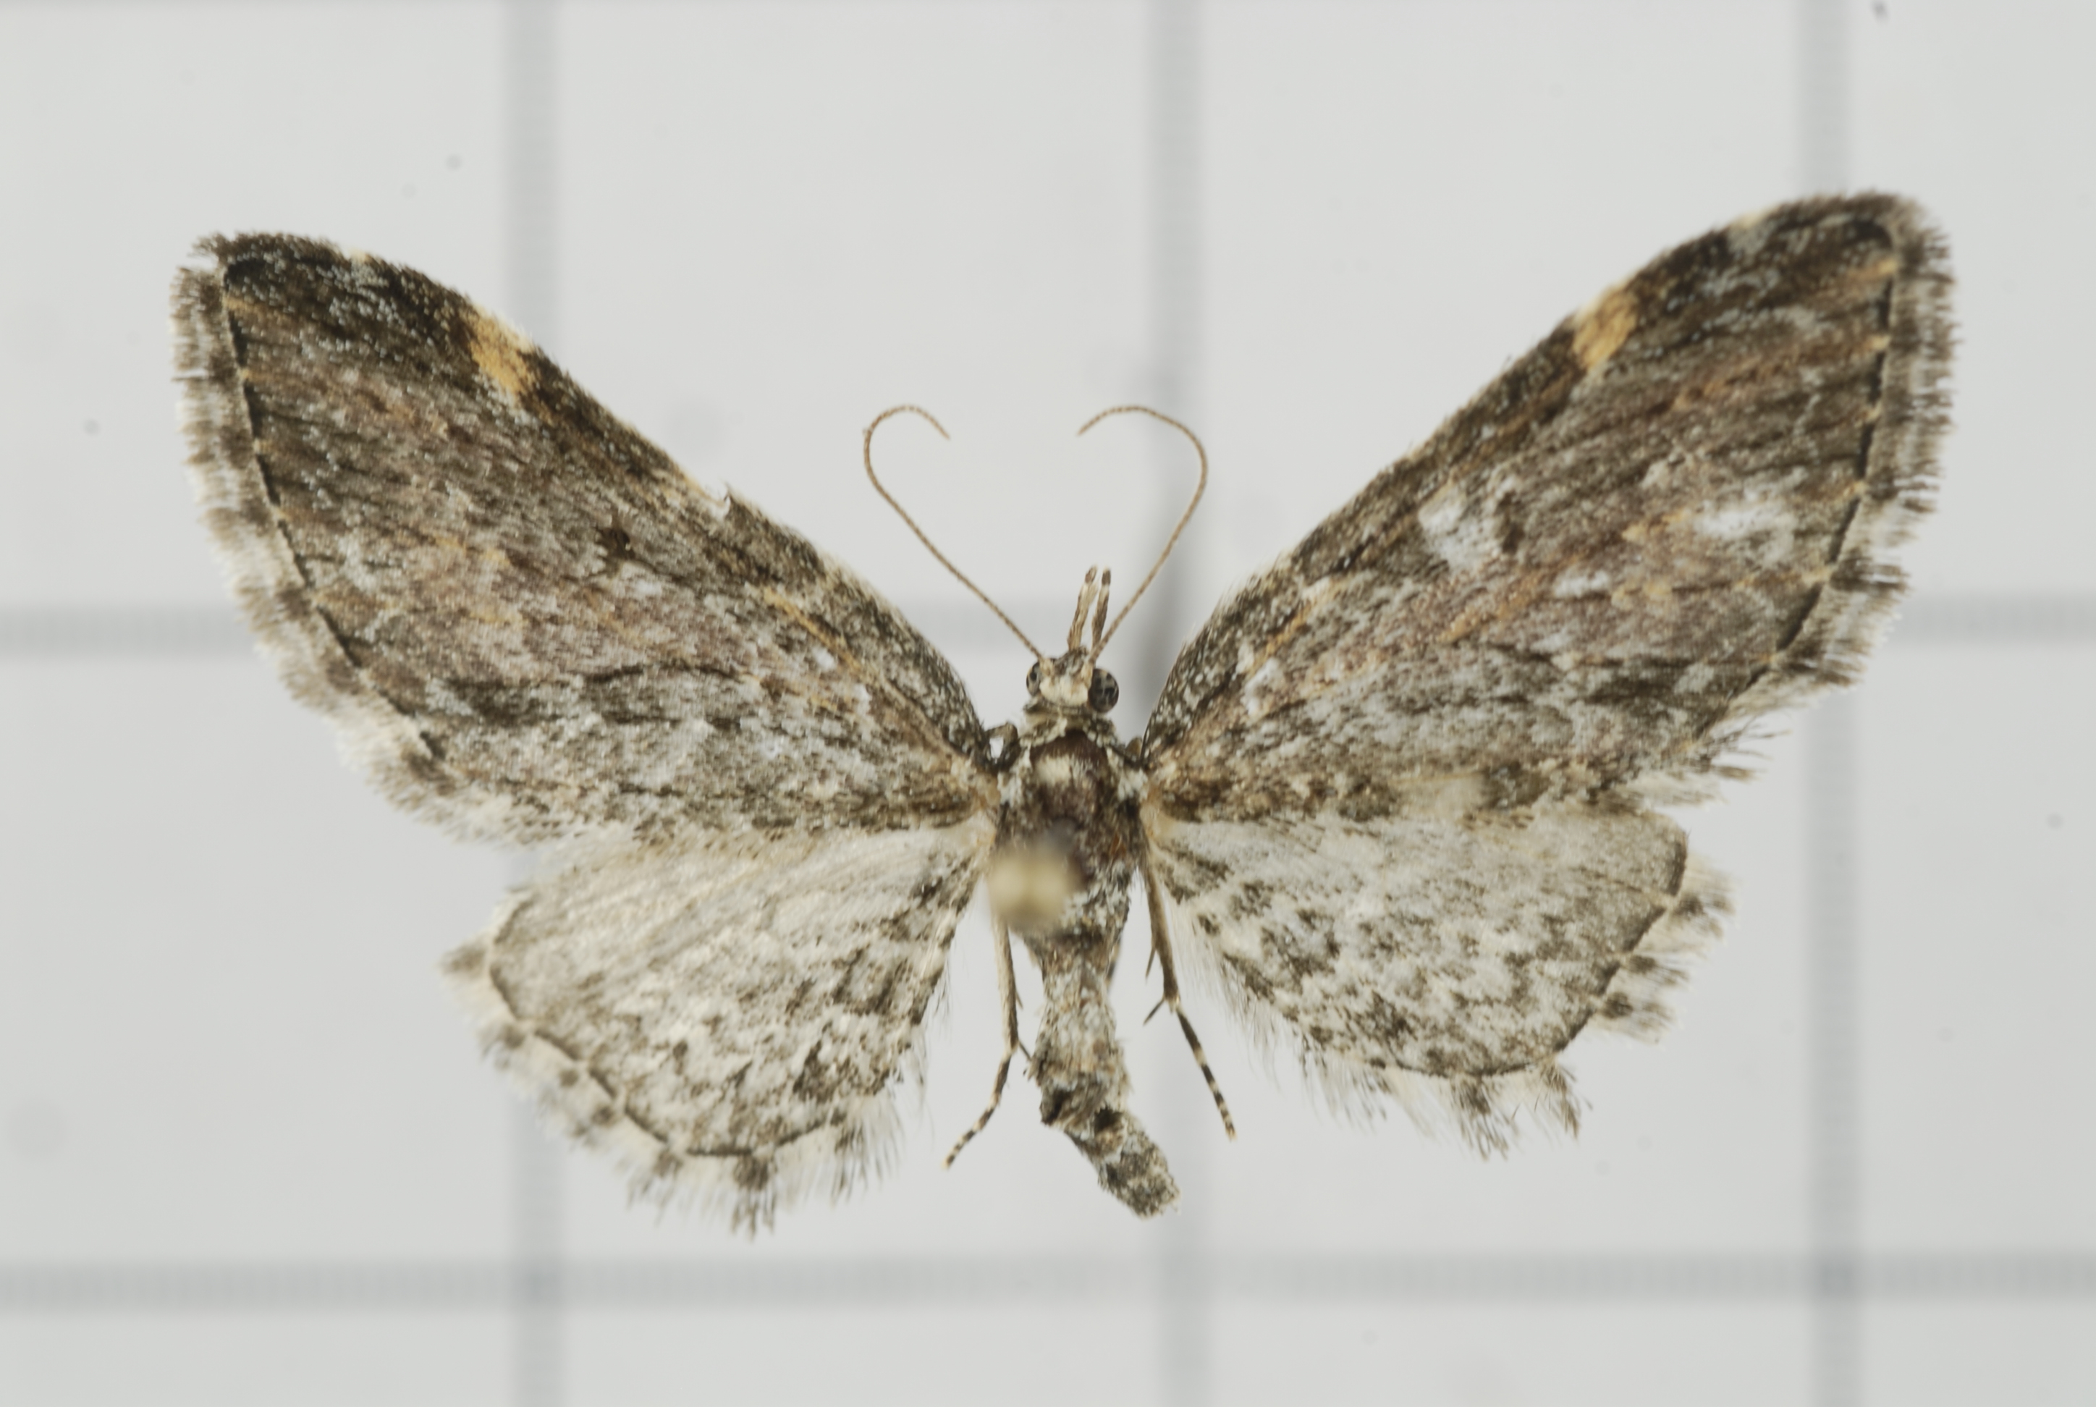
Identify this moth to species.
Eupithecia hashimotoi
